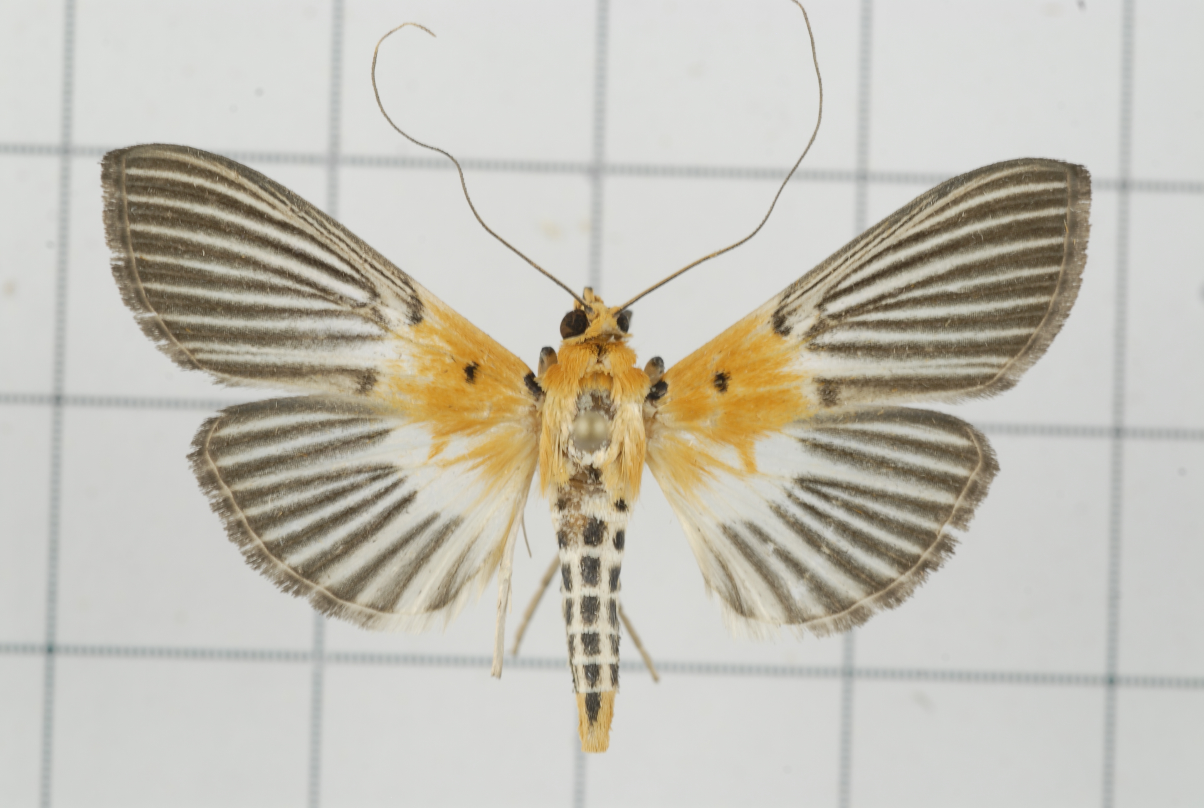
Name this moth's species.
Nevrina procopia
